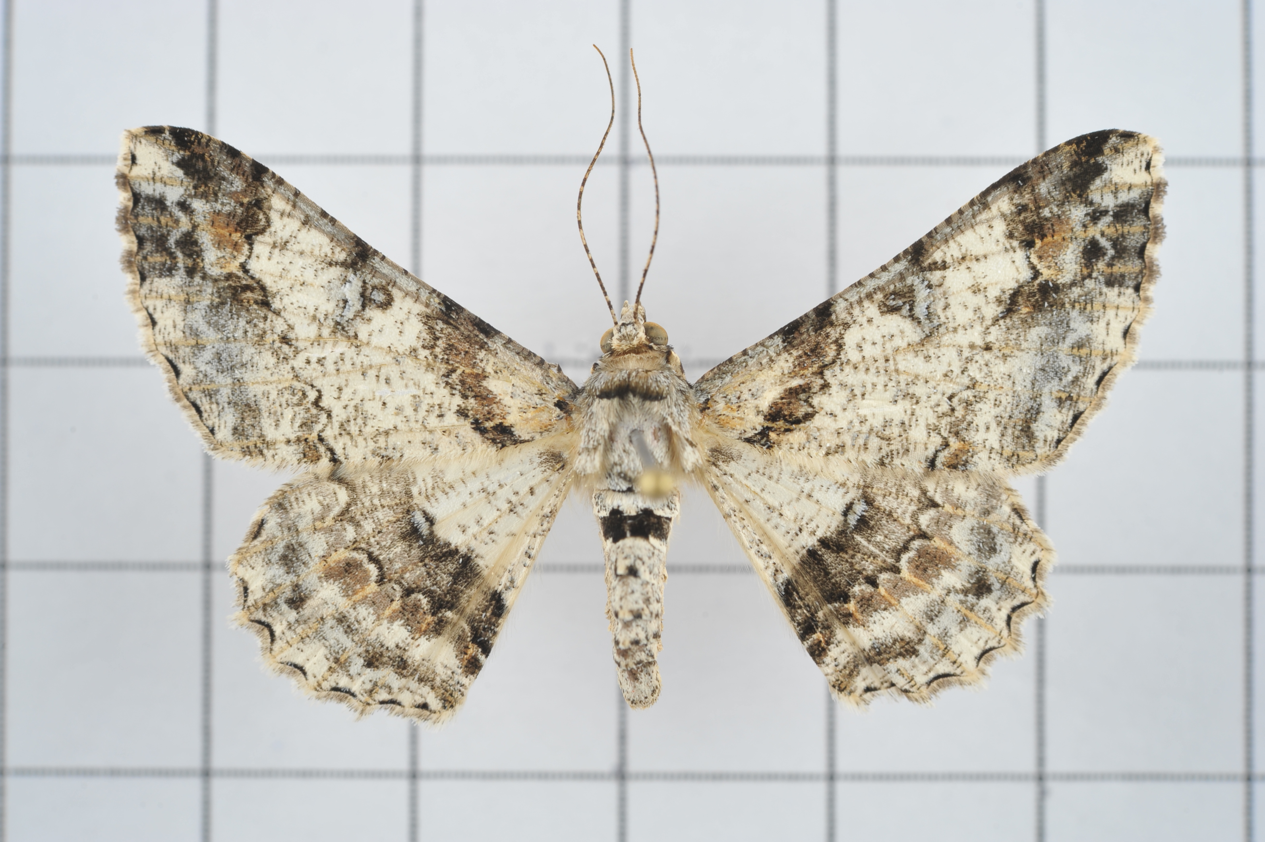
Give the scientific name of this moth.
Cleora fraterna
